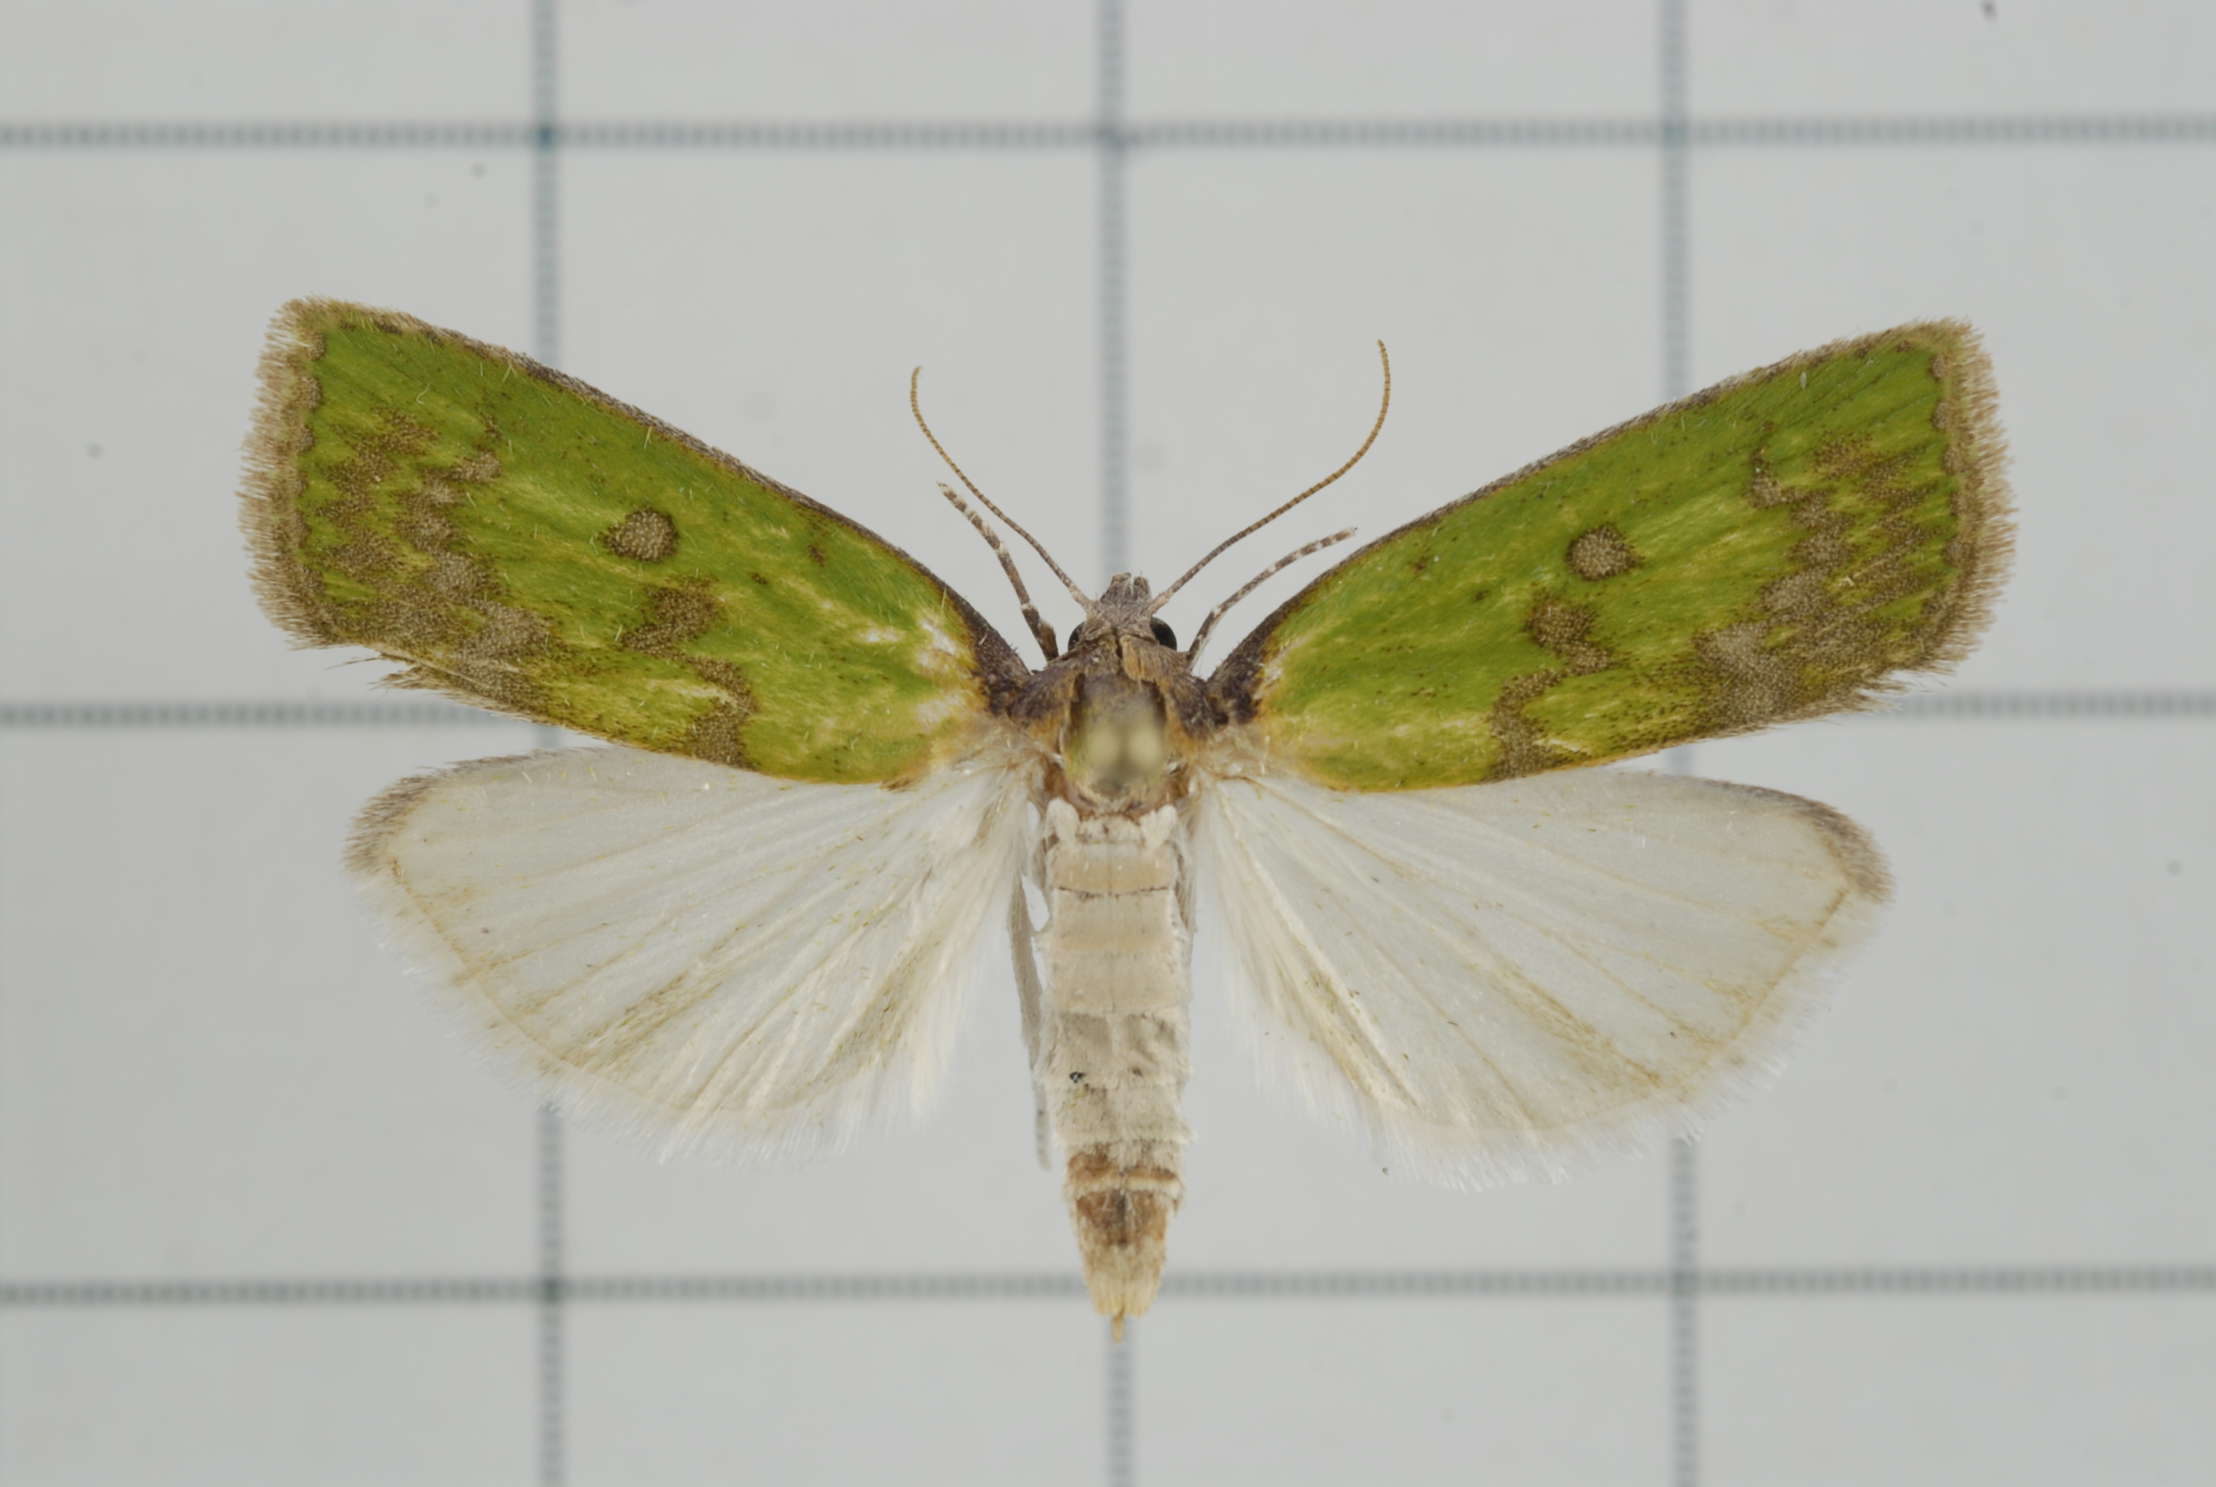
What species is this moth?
Doloessa viridis
